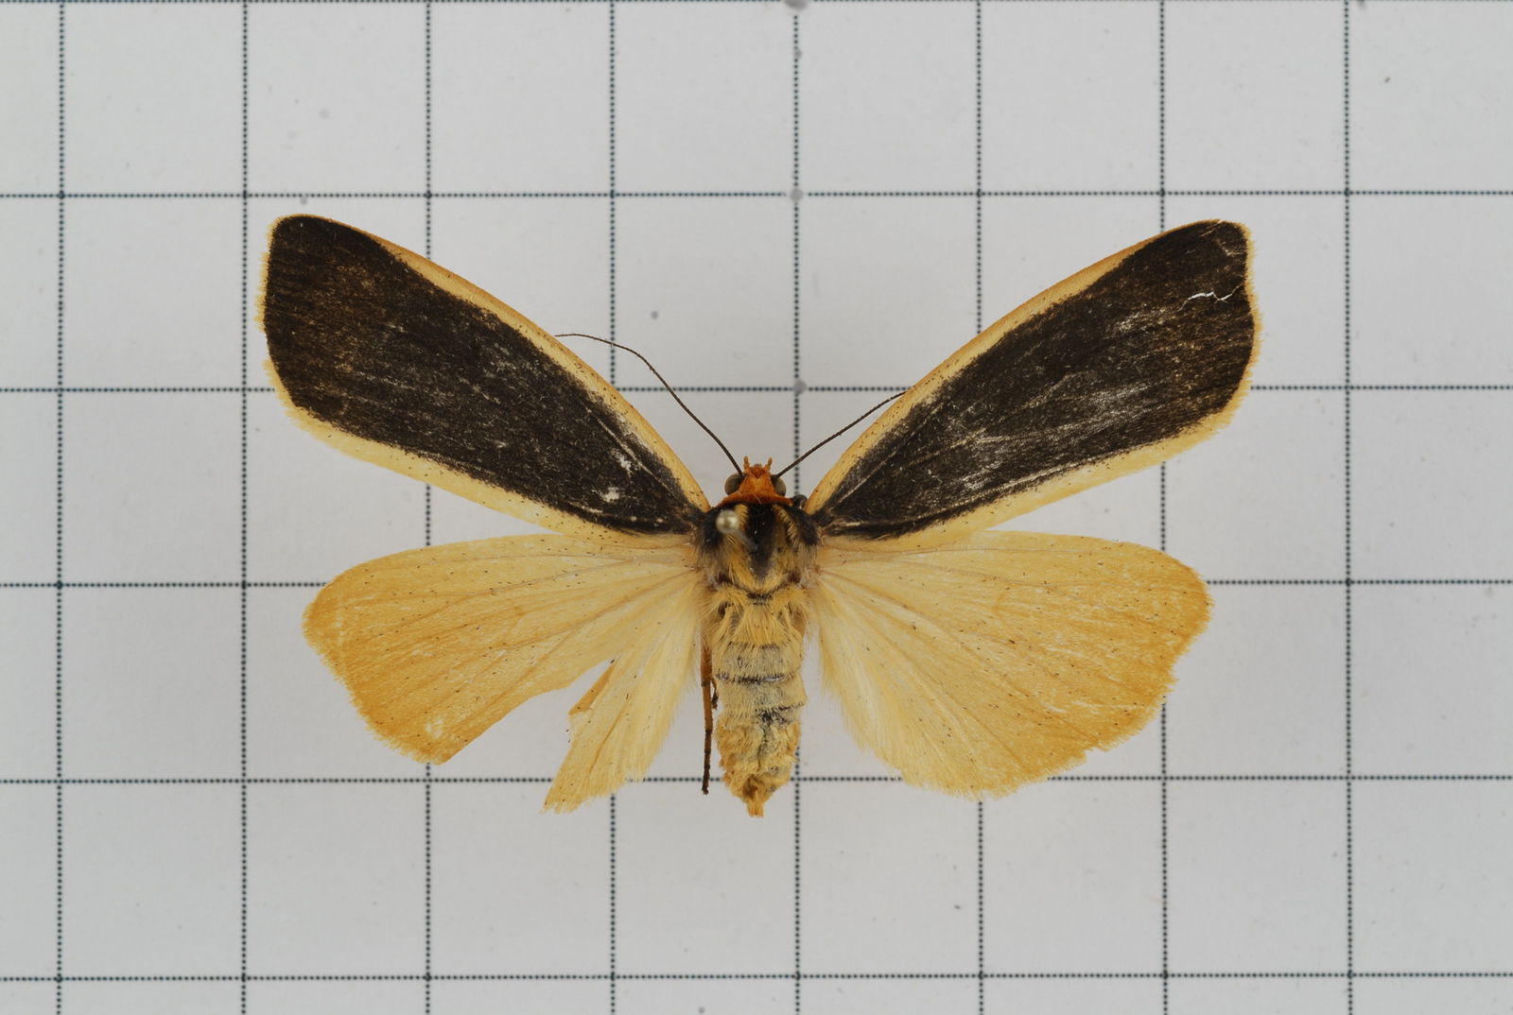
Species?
Churinga virago
